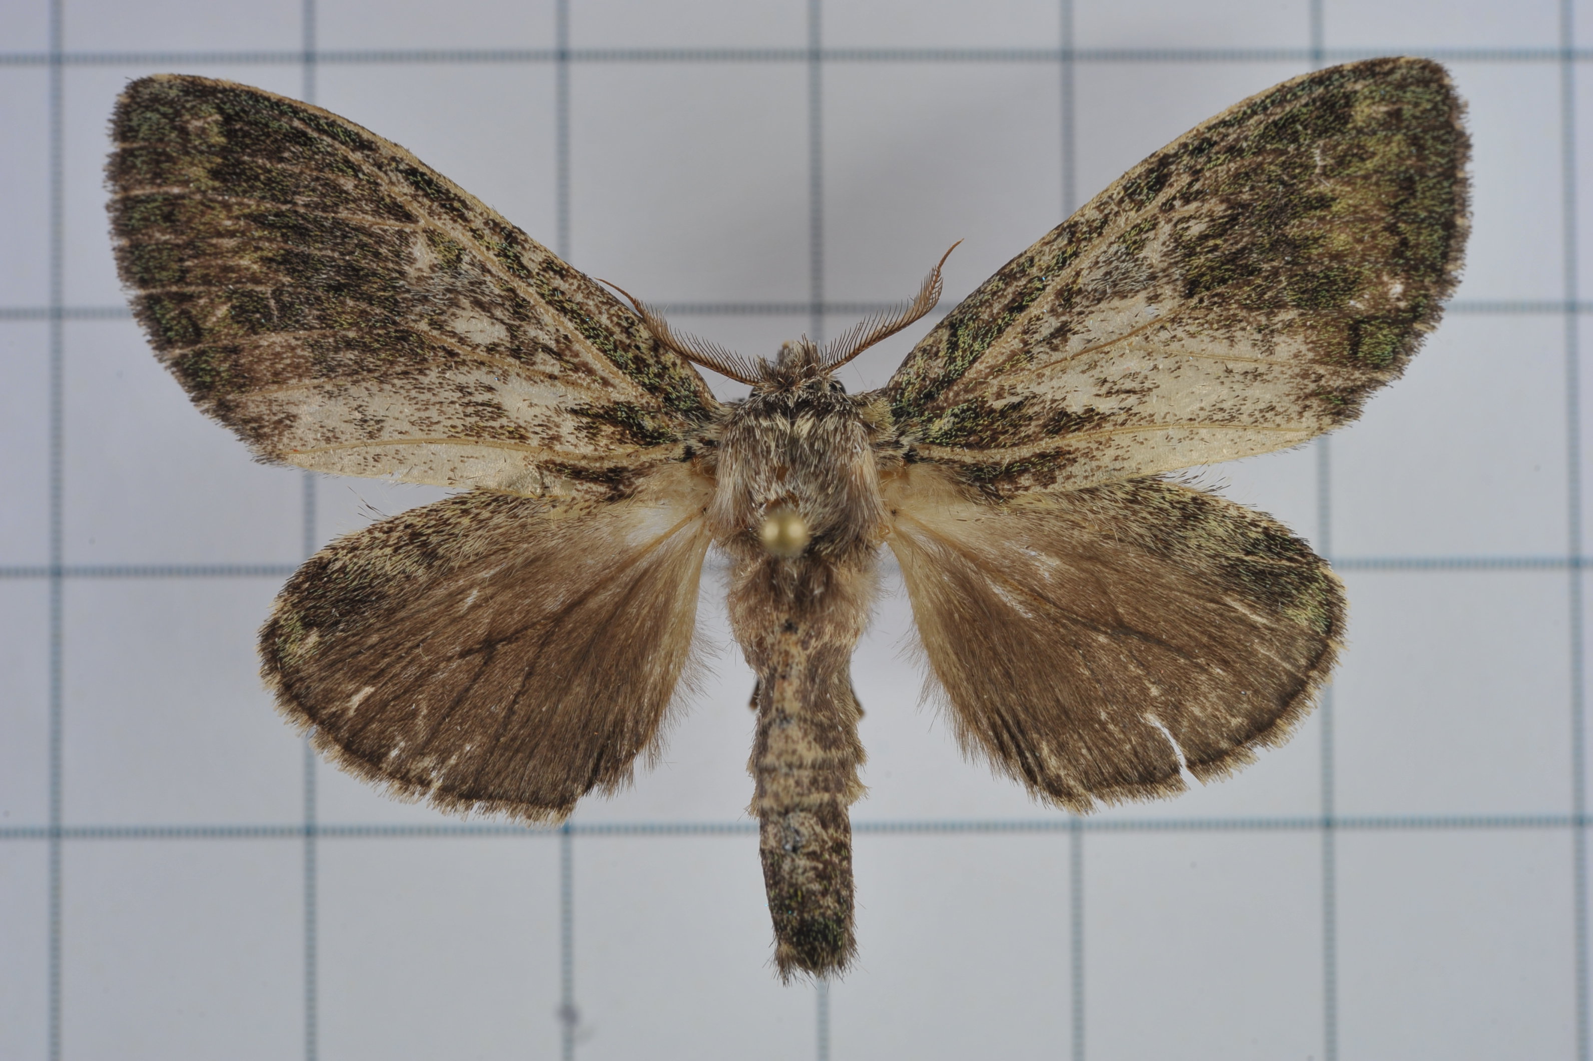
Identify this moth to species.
Syntypistis viridipicta
